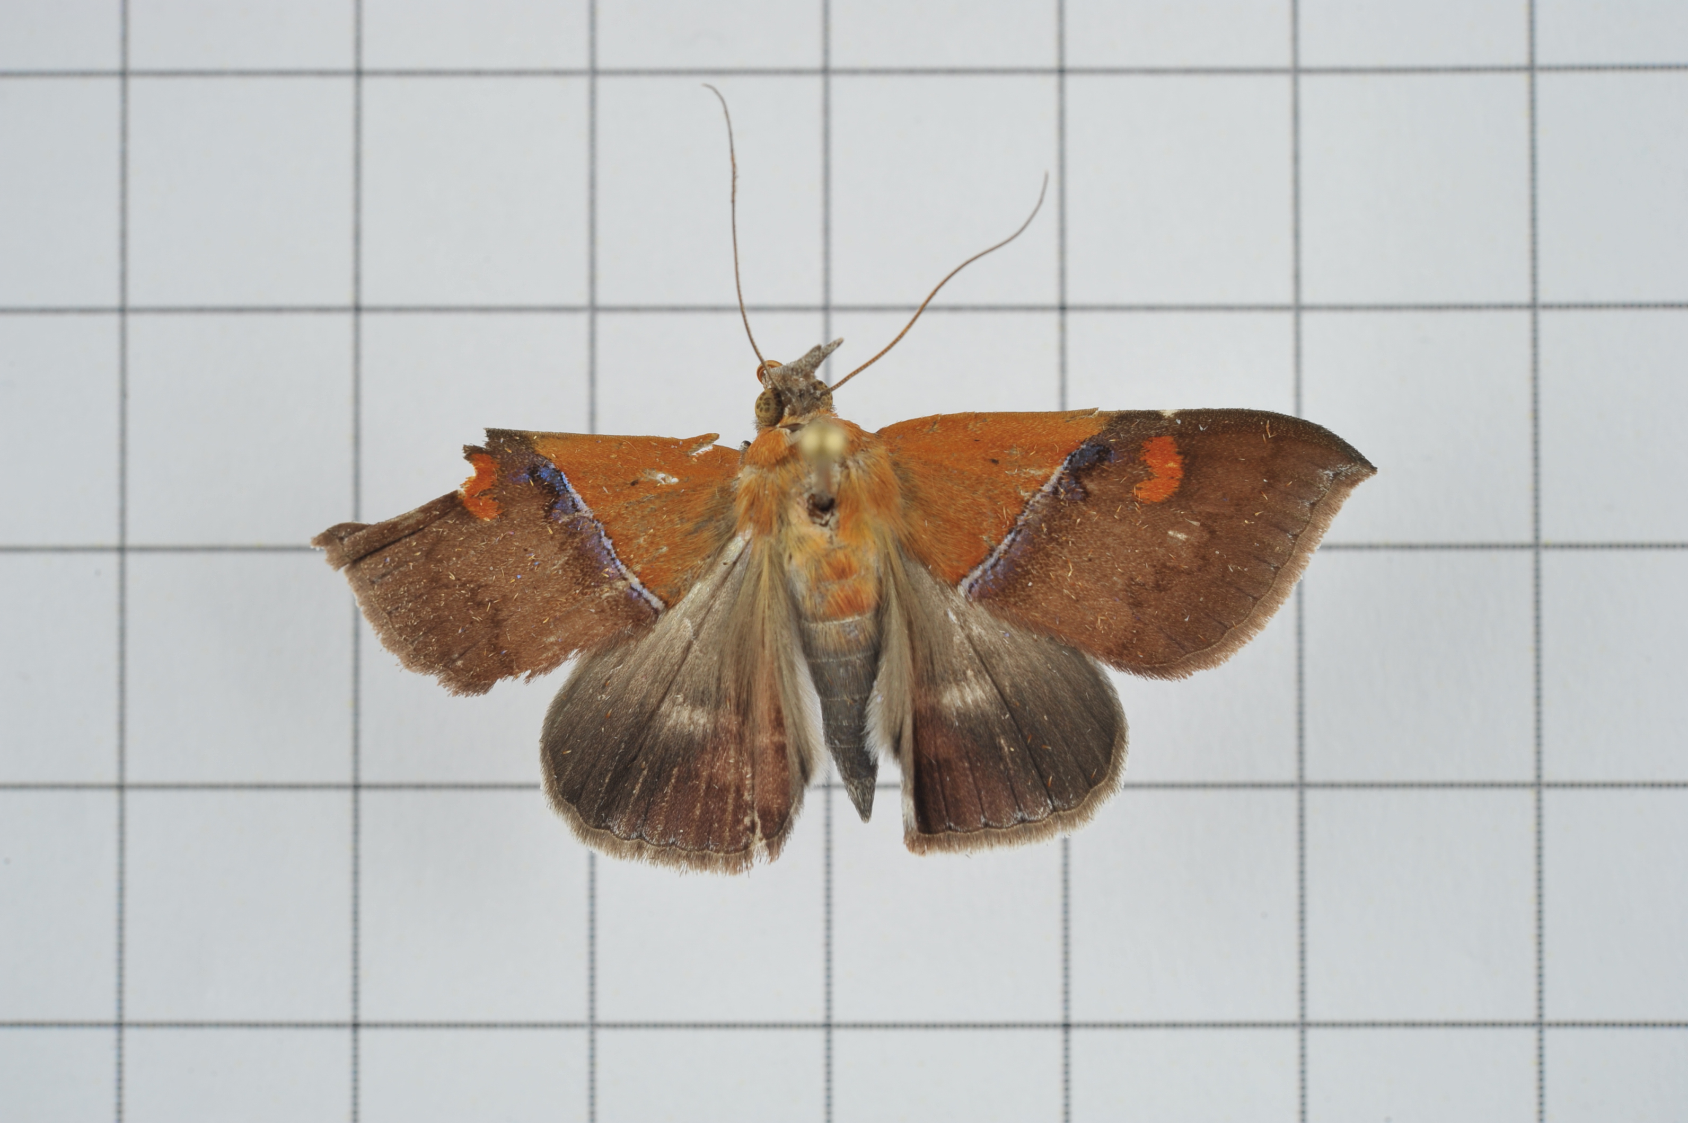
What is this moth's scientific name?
Sympis rufibasis
